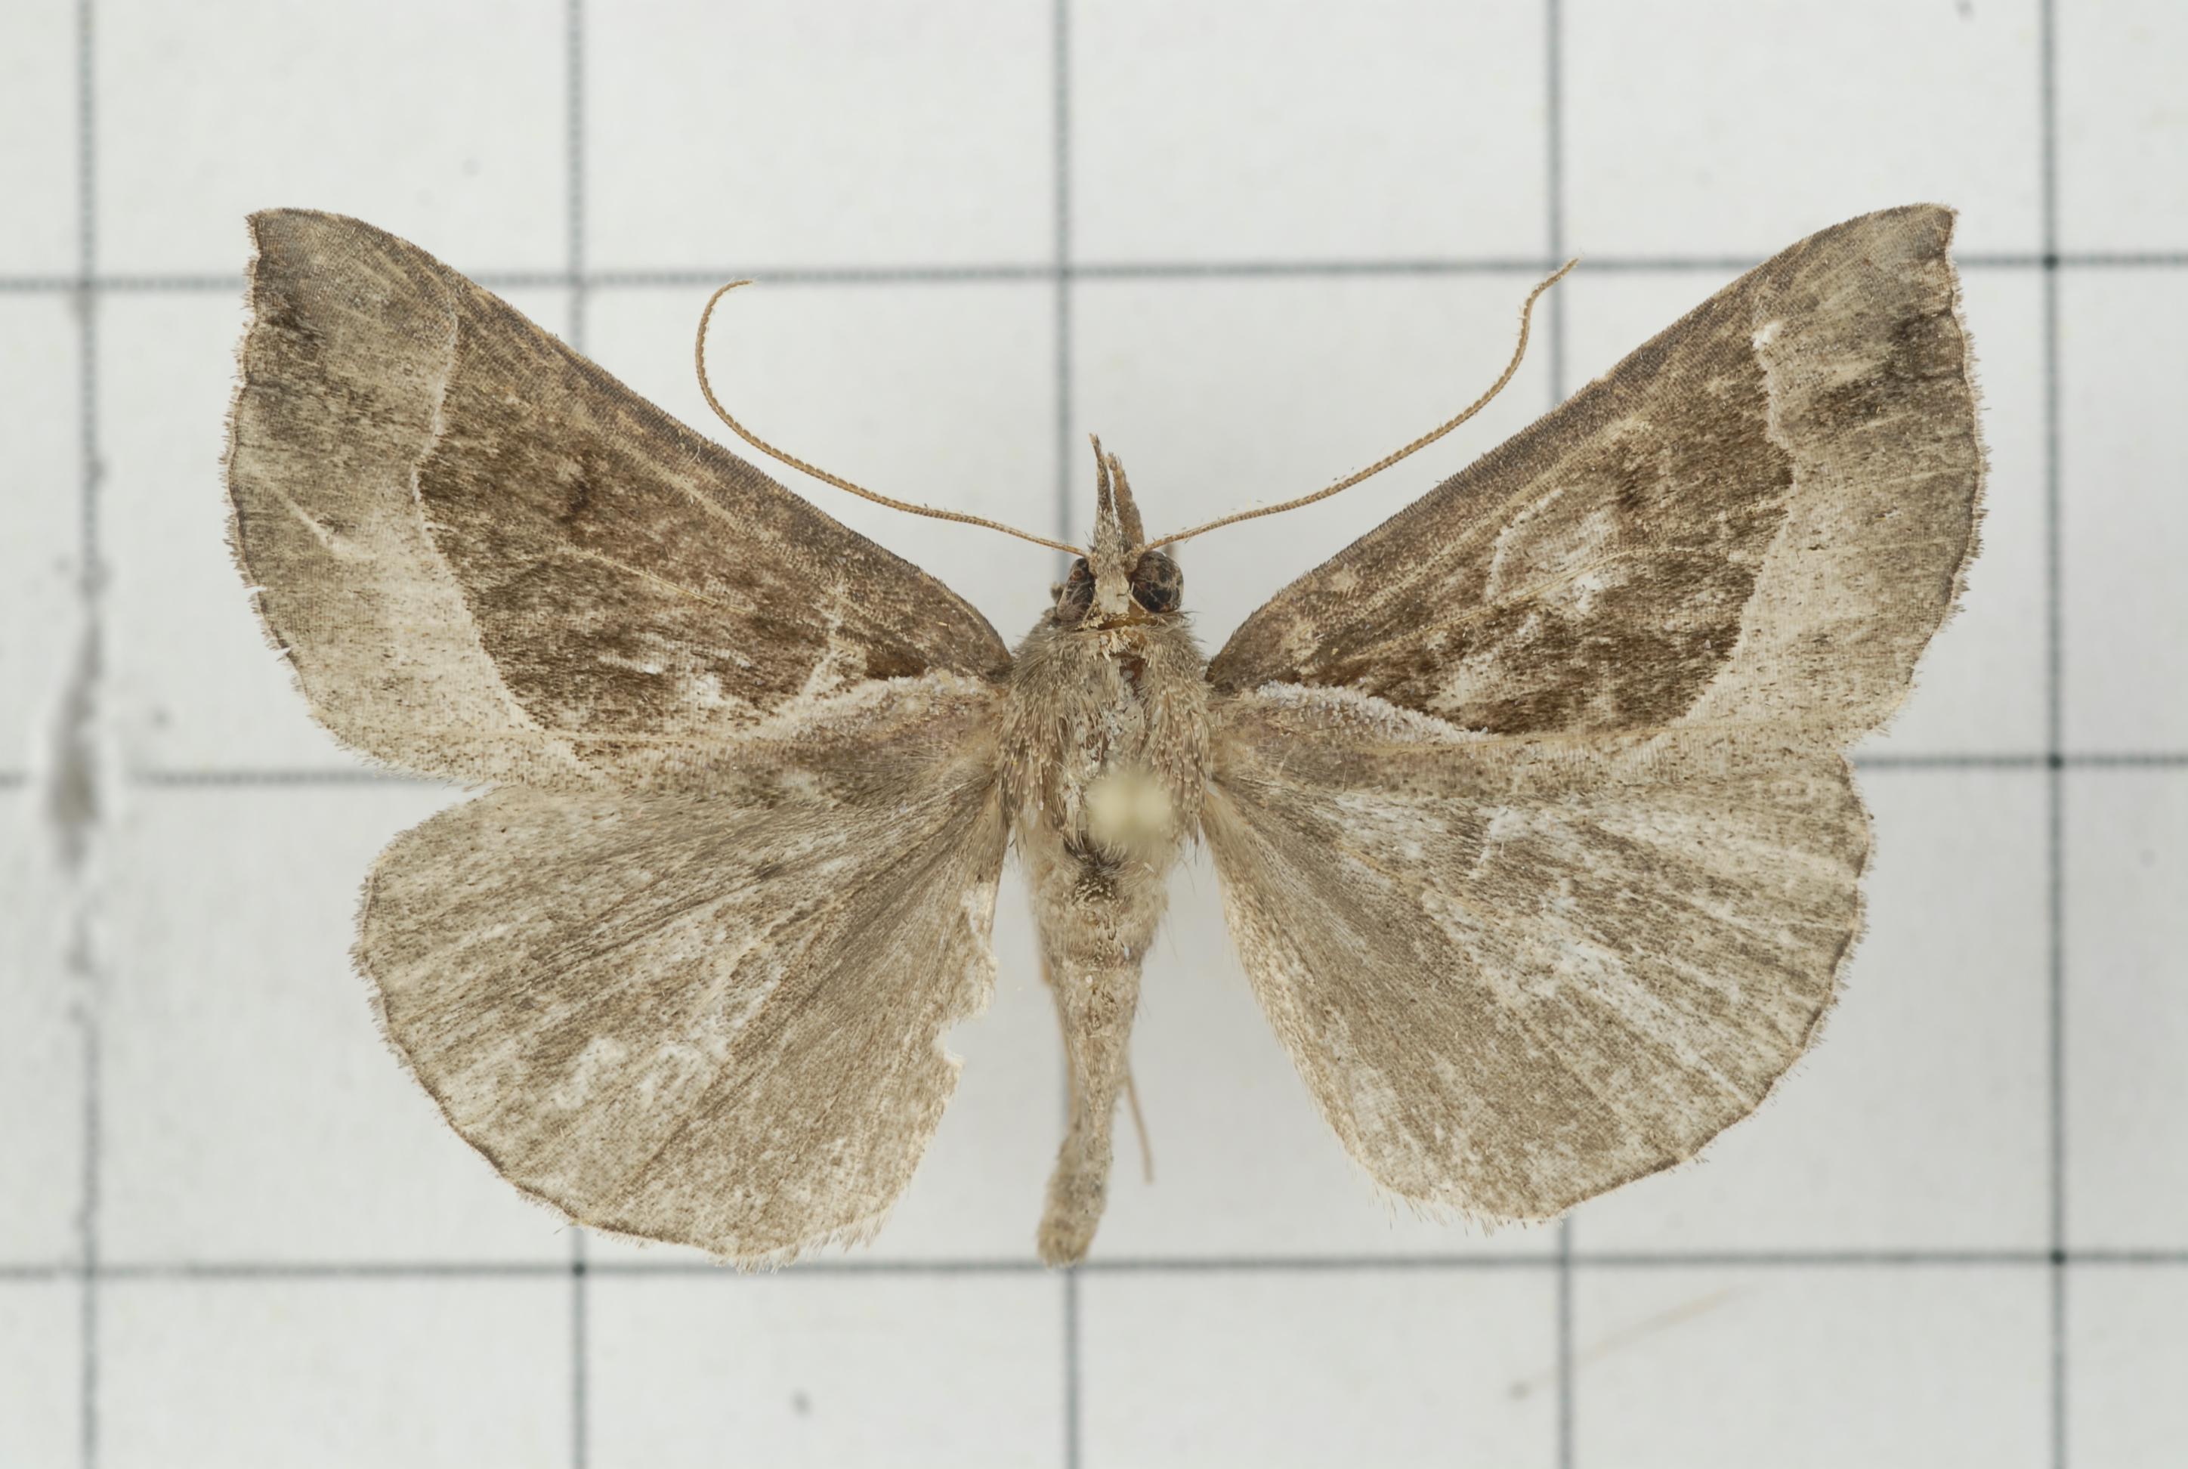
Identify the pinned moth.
Hypena taiwana
